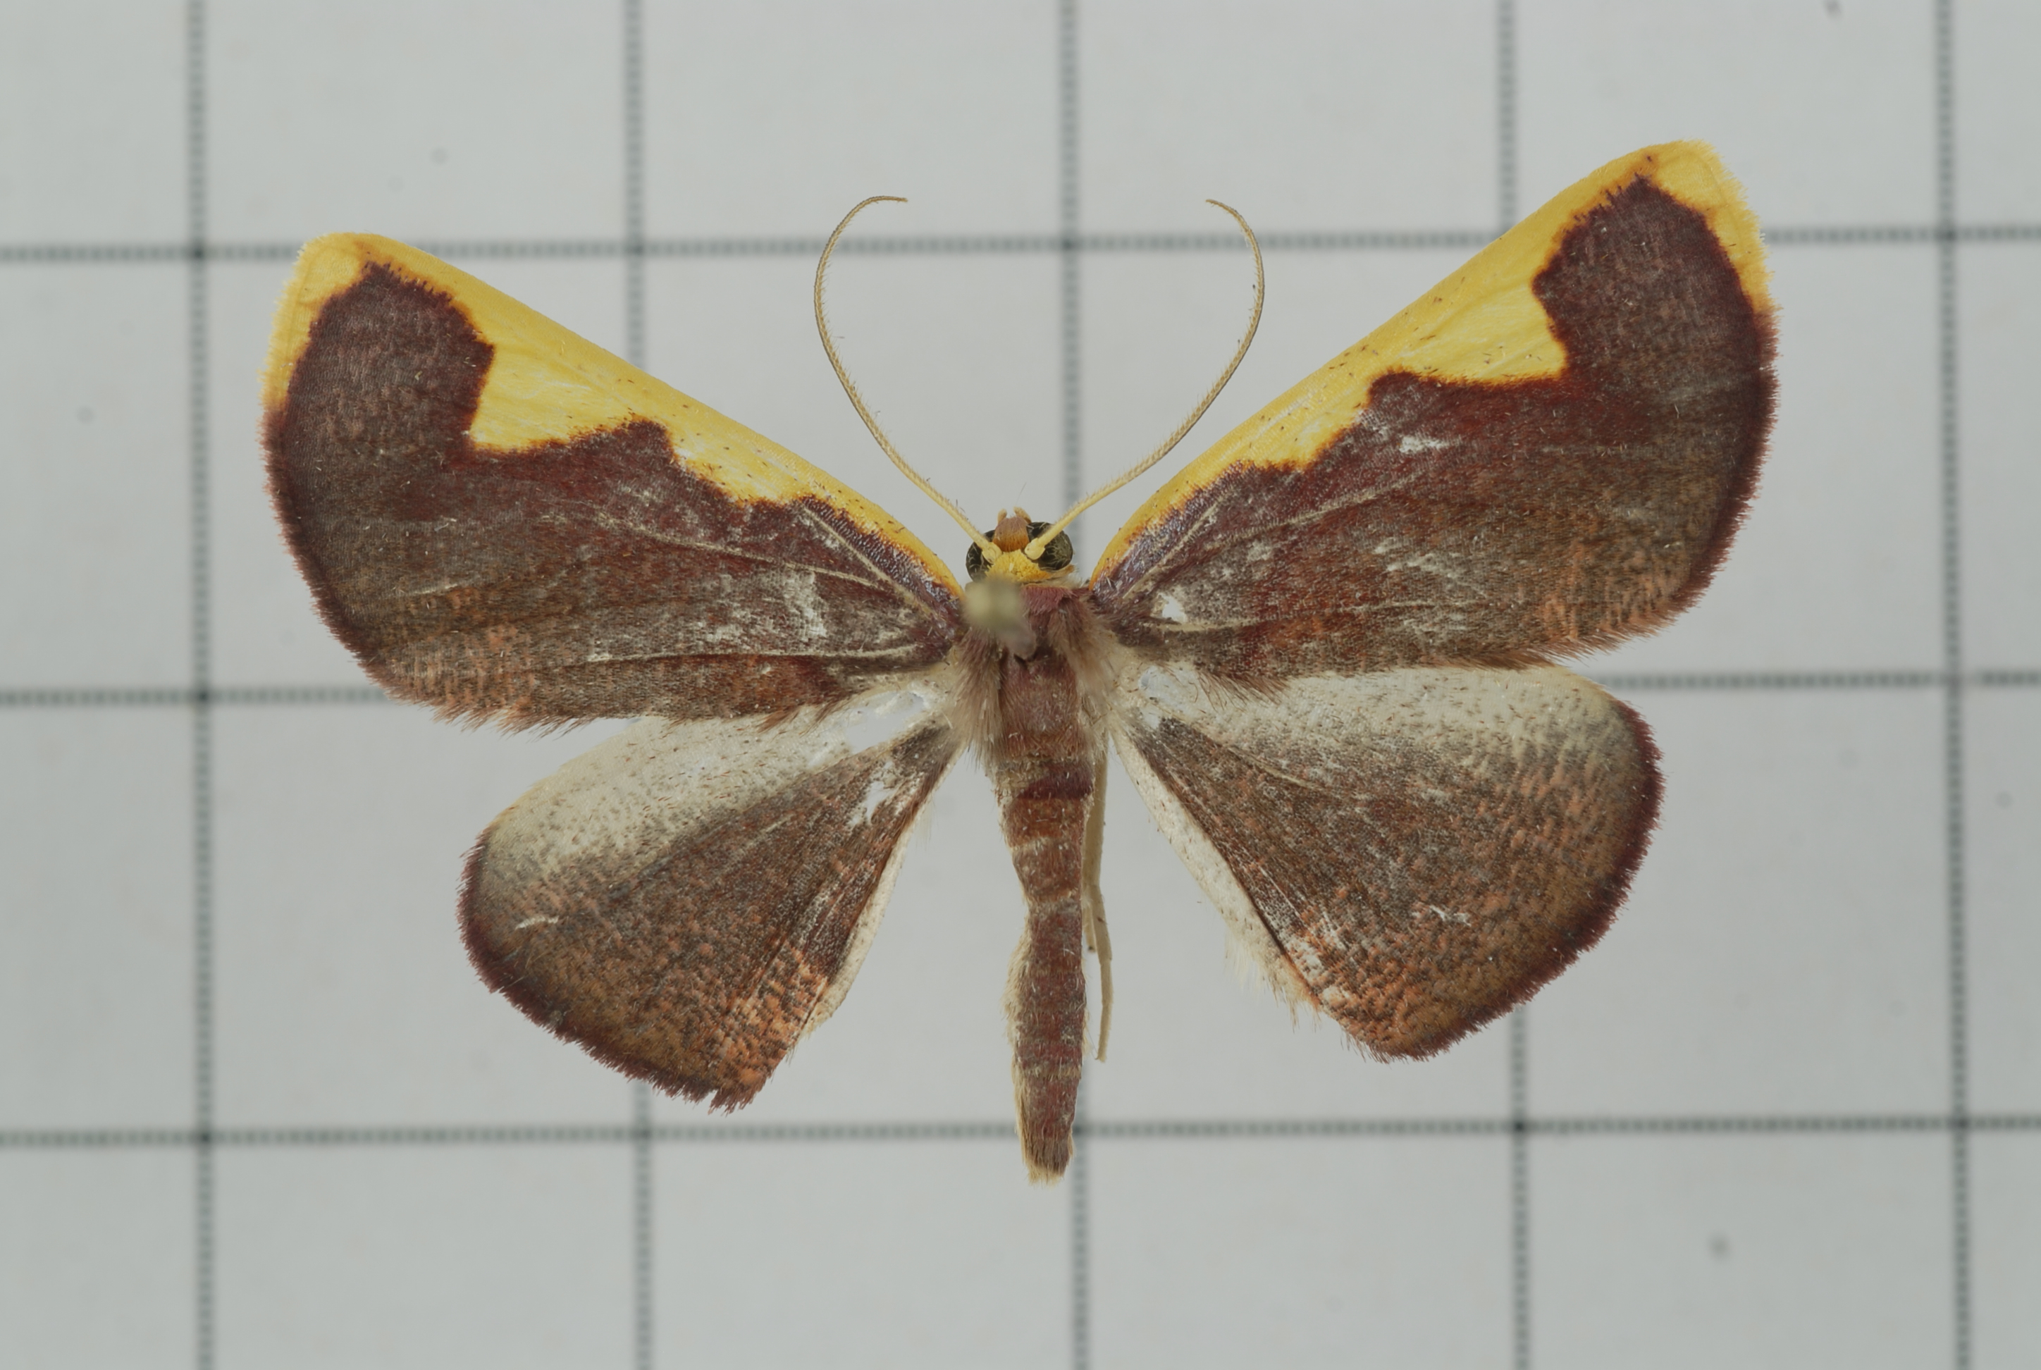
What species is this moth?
Nothomiza flavicosta
